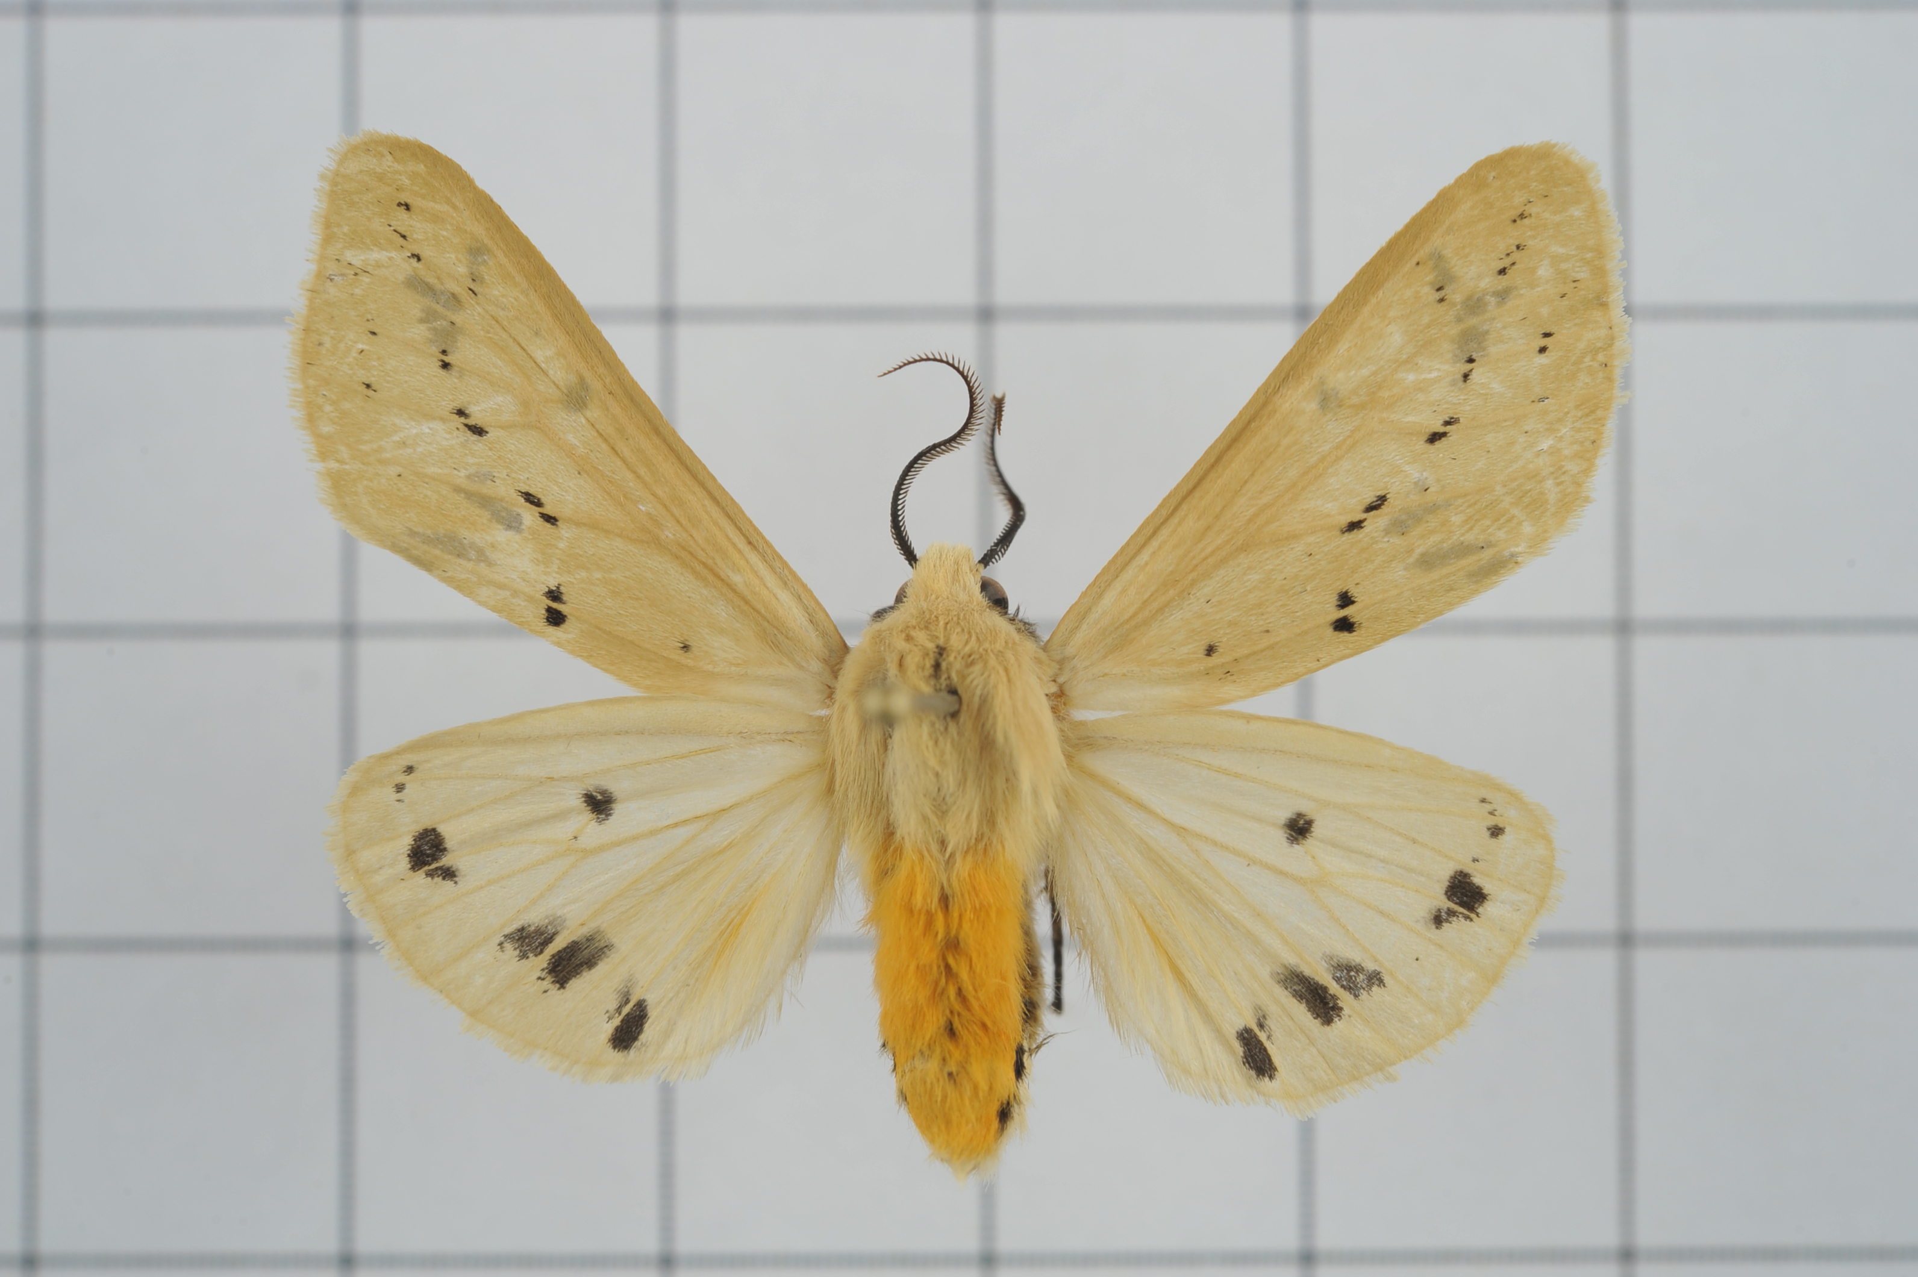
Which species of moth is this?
Spilarctia subtestacea
